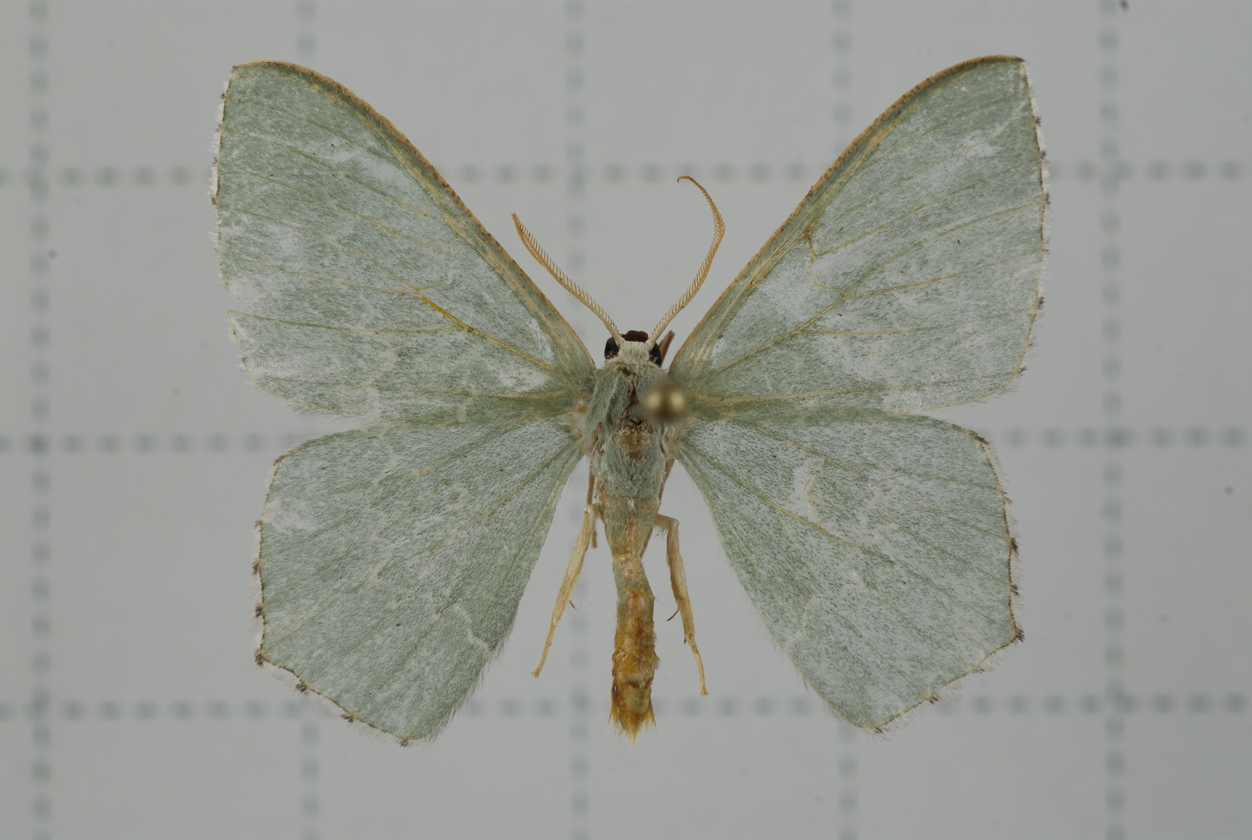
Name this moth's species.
Hemistola orbiculosa
